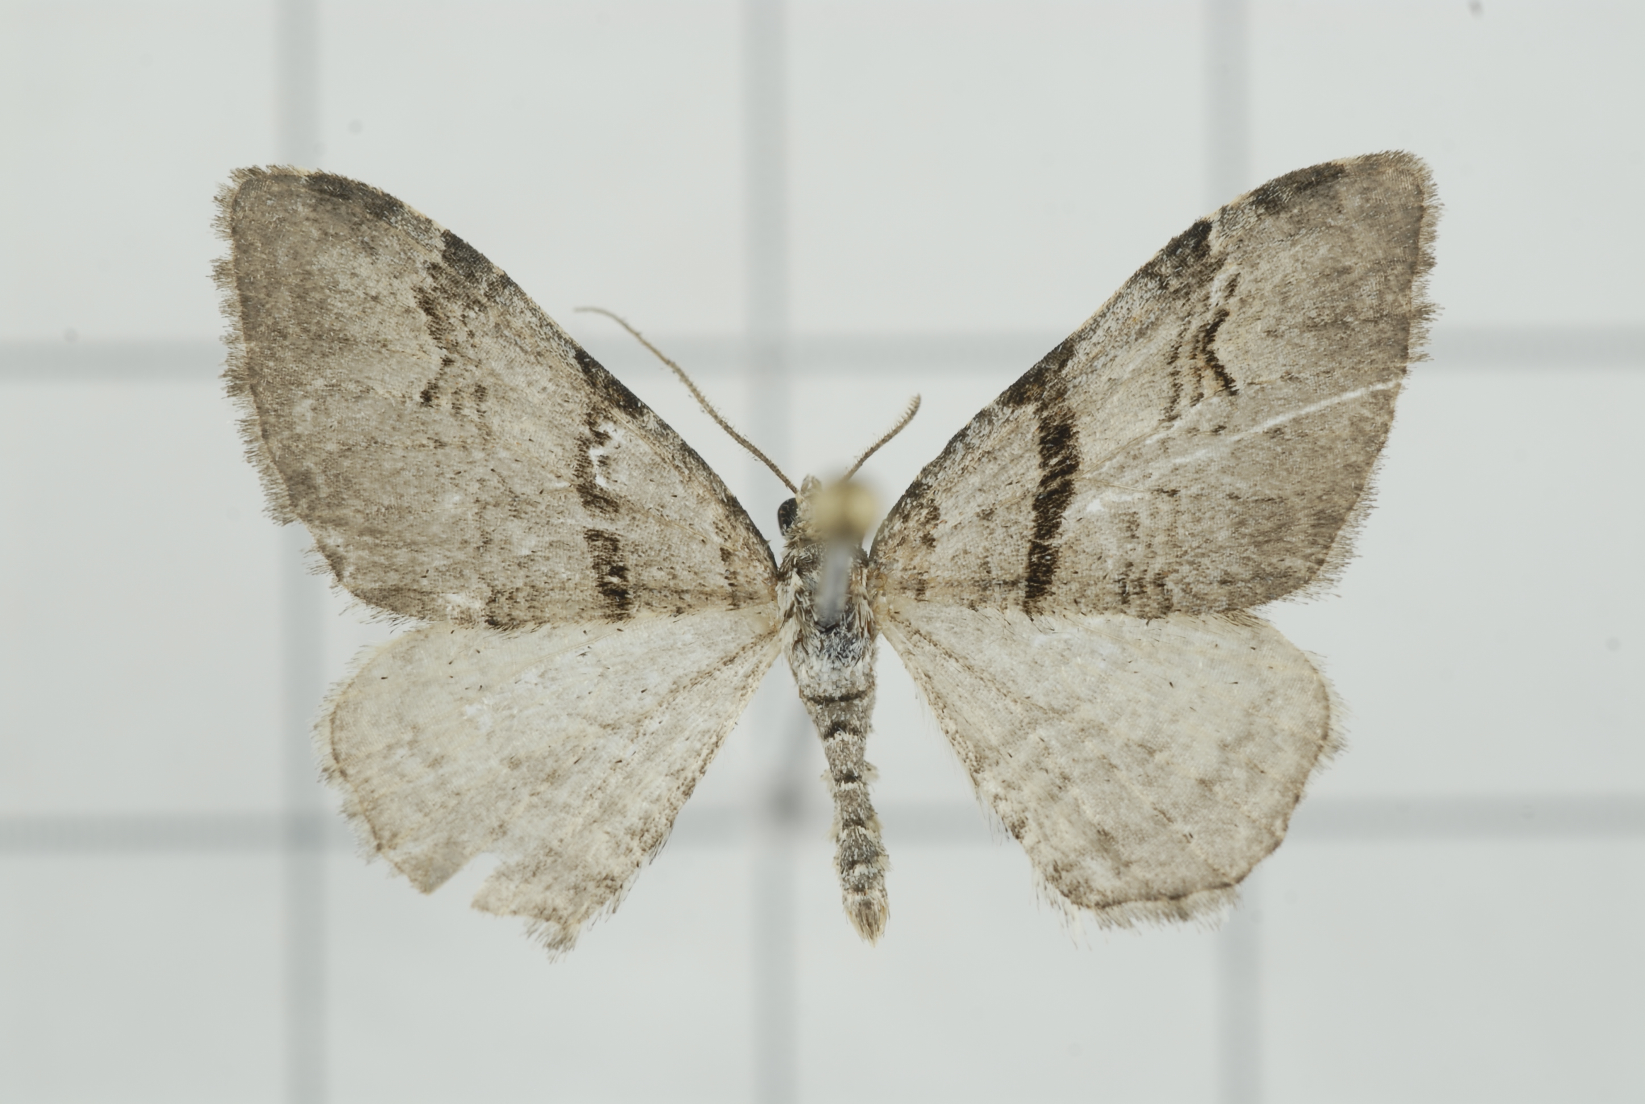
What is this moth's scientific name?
Xanthorhoe mediofascia
